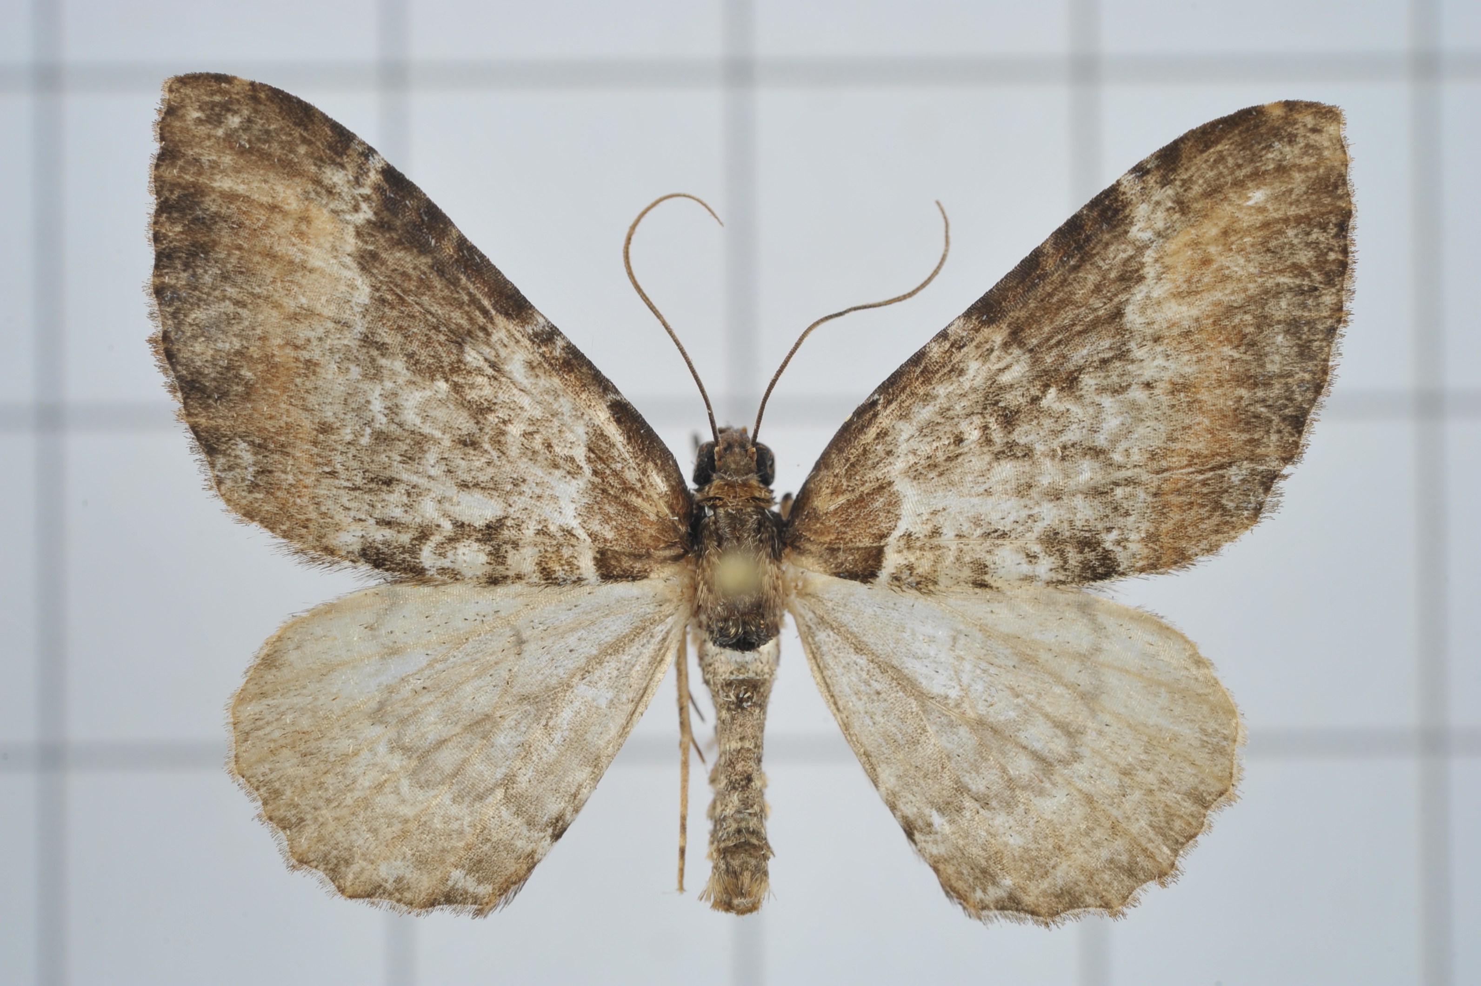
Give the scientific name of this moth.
Melanthia catenaria mesozona
